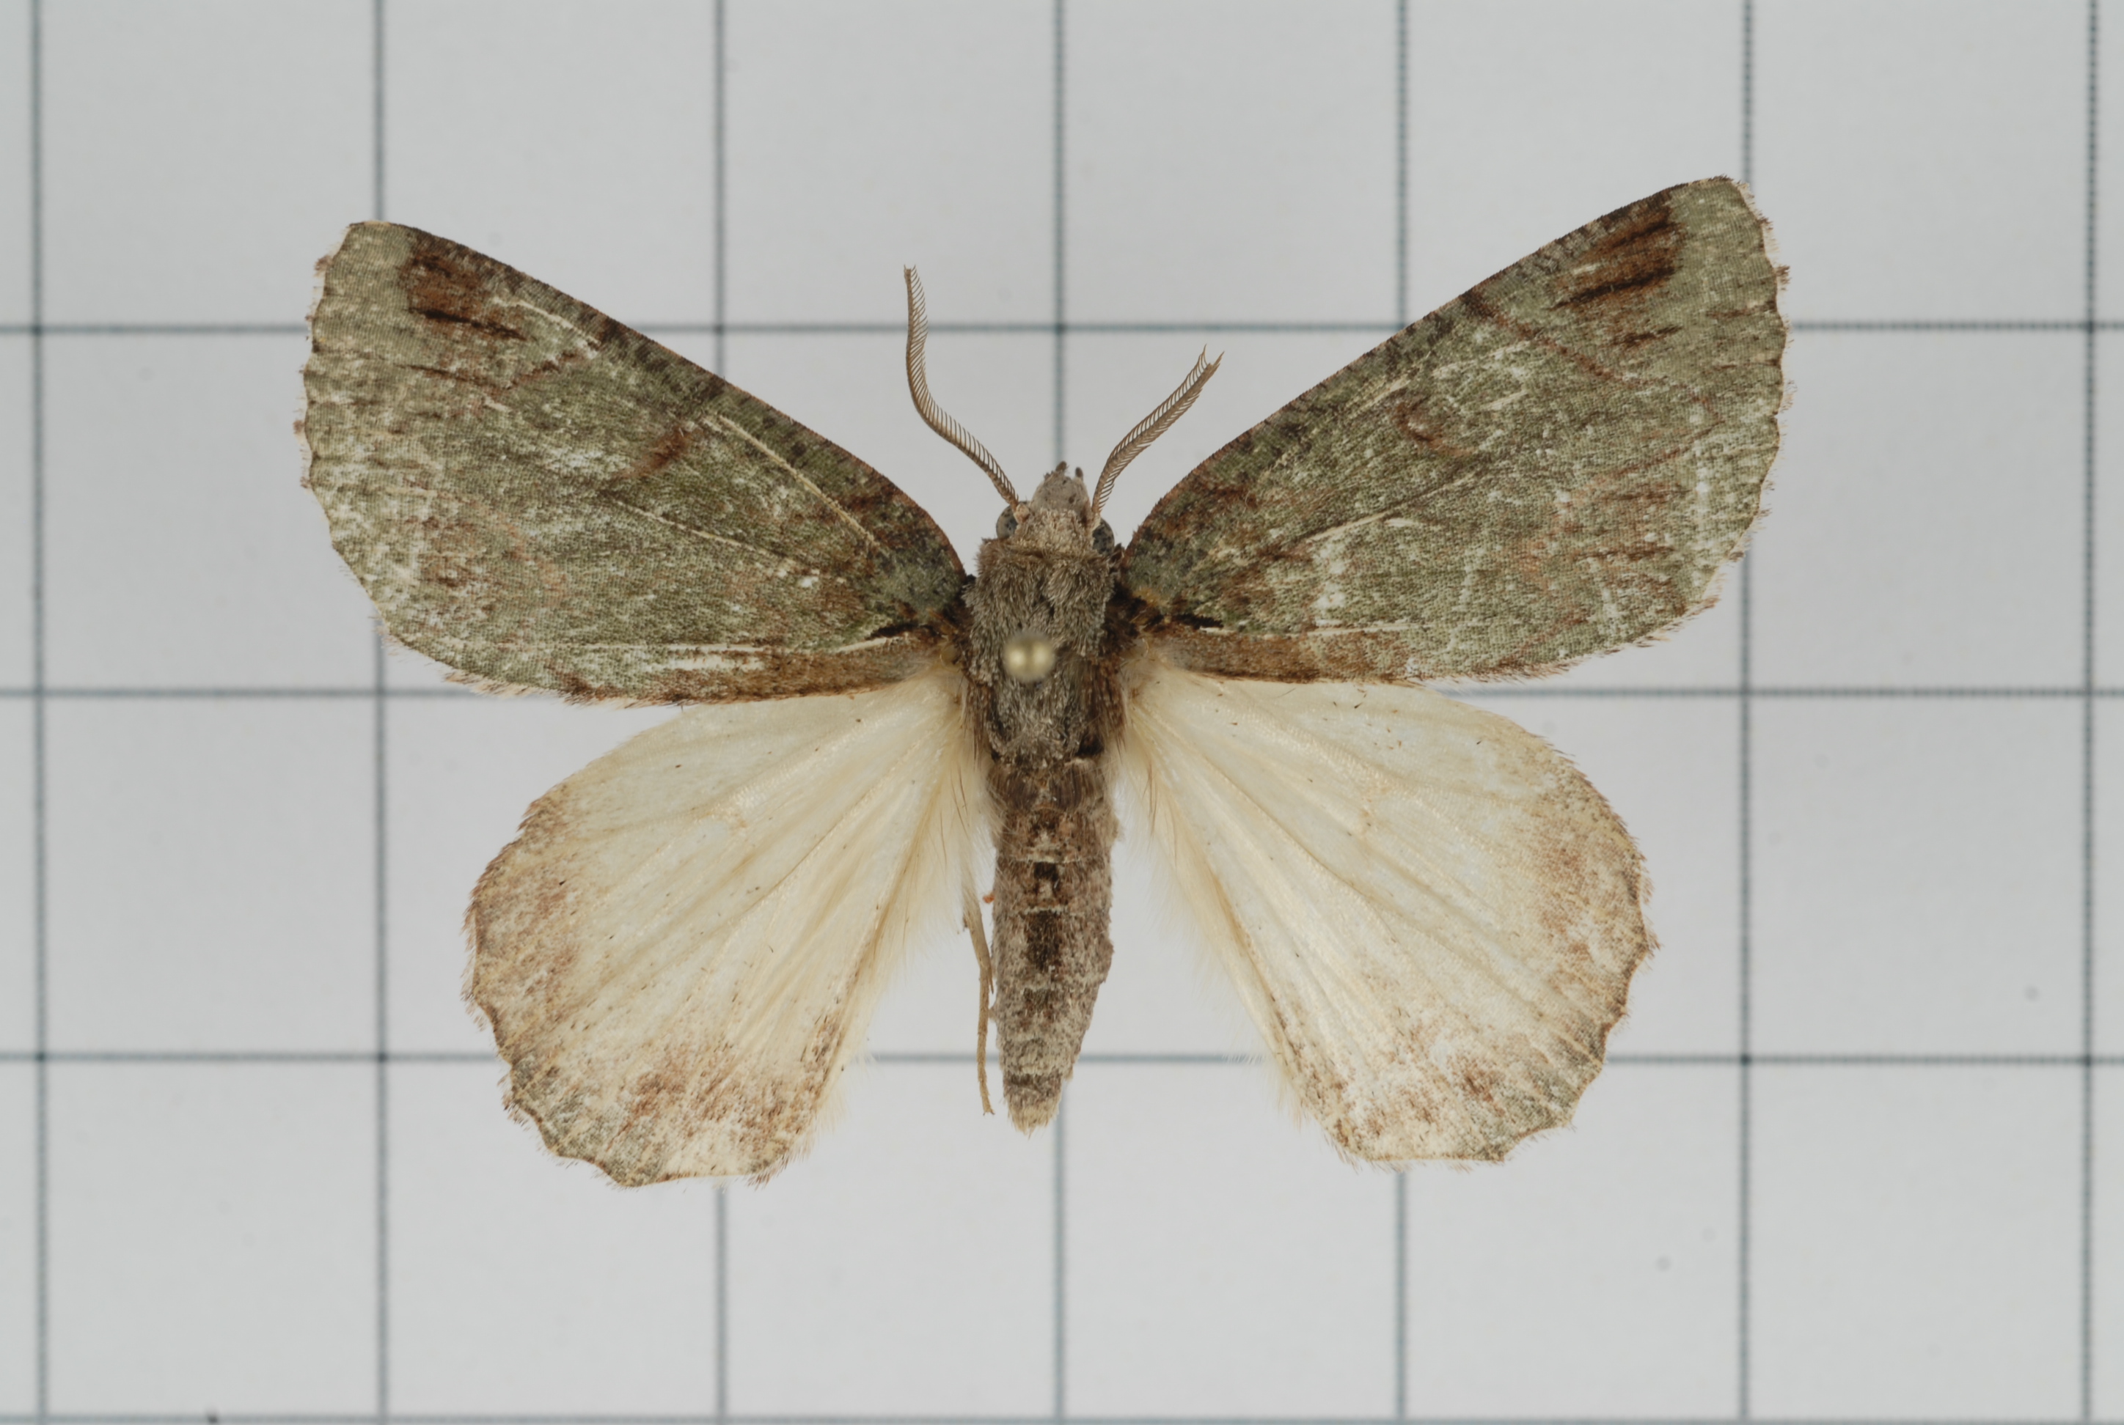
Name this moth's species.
Dindica purpurata
